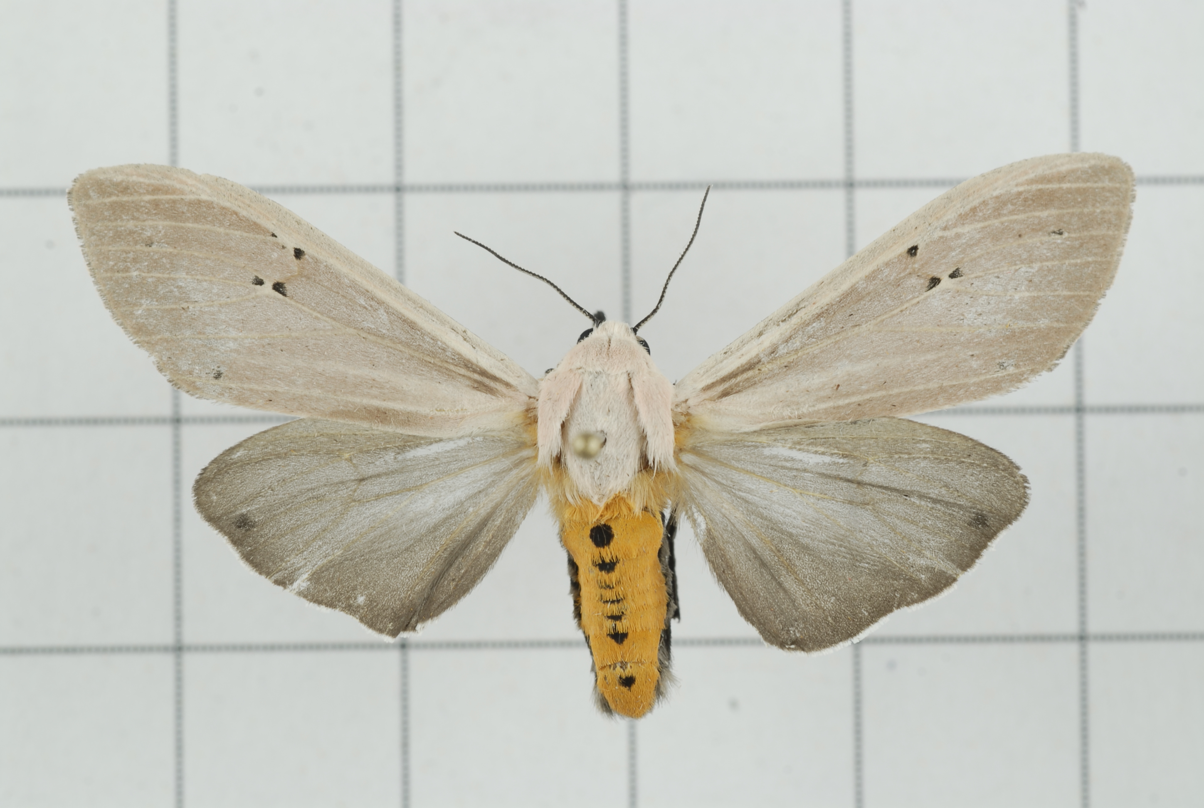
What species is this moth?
Creatonotos transiens koni
